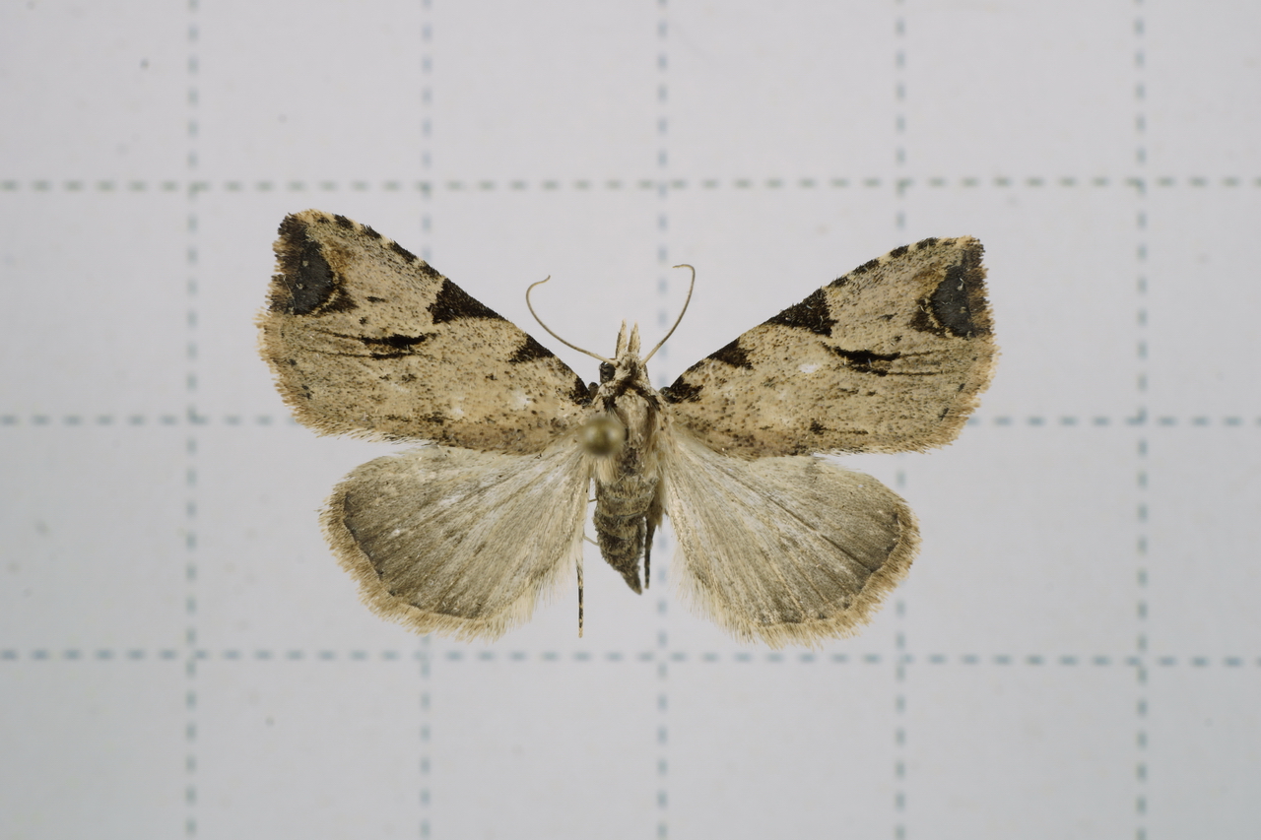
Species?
Oglasa costimacula
